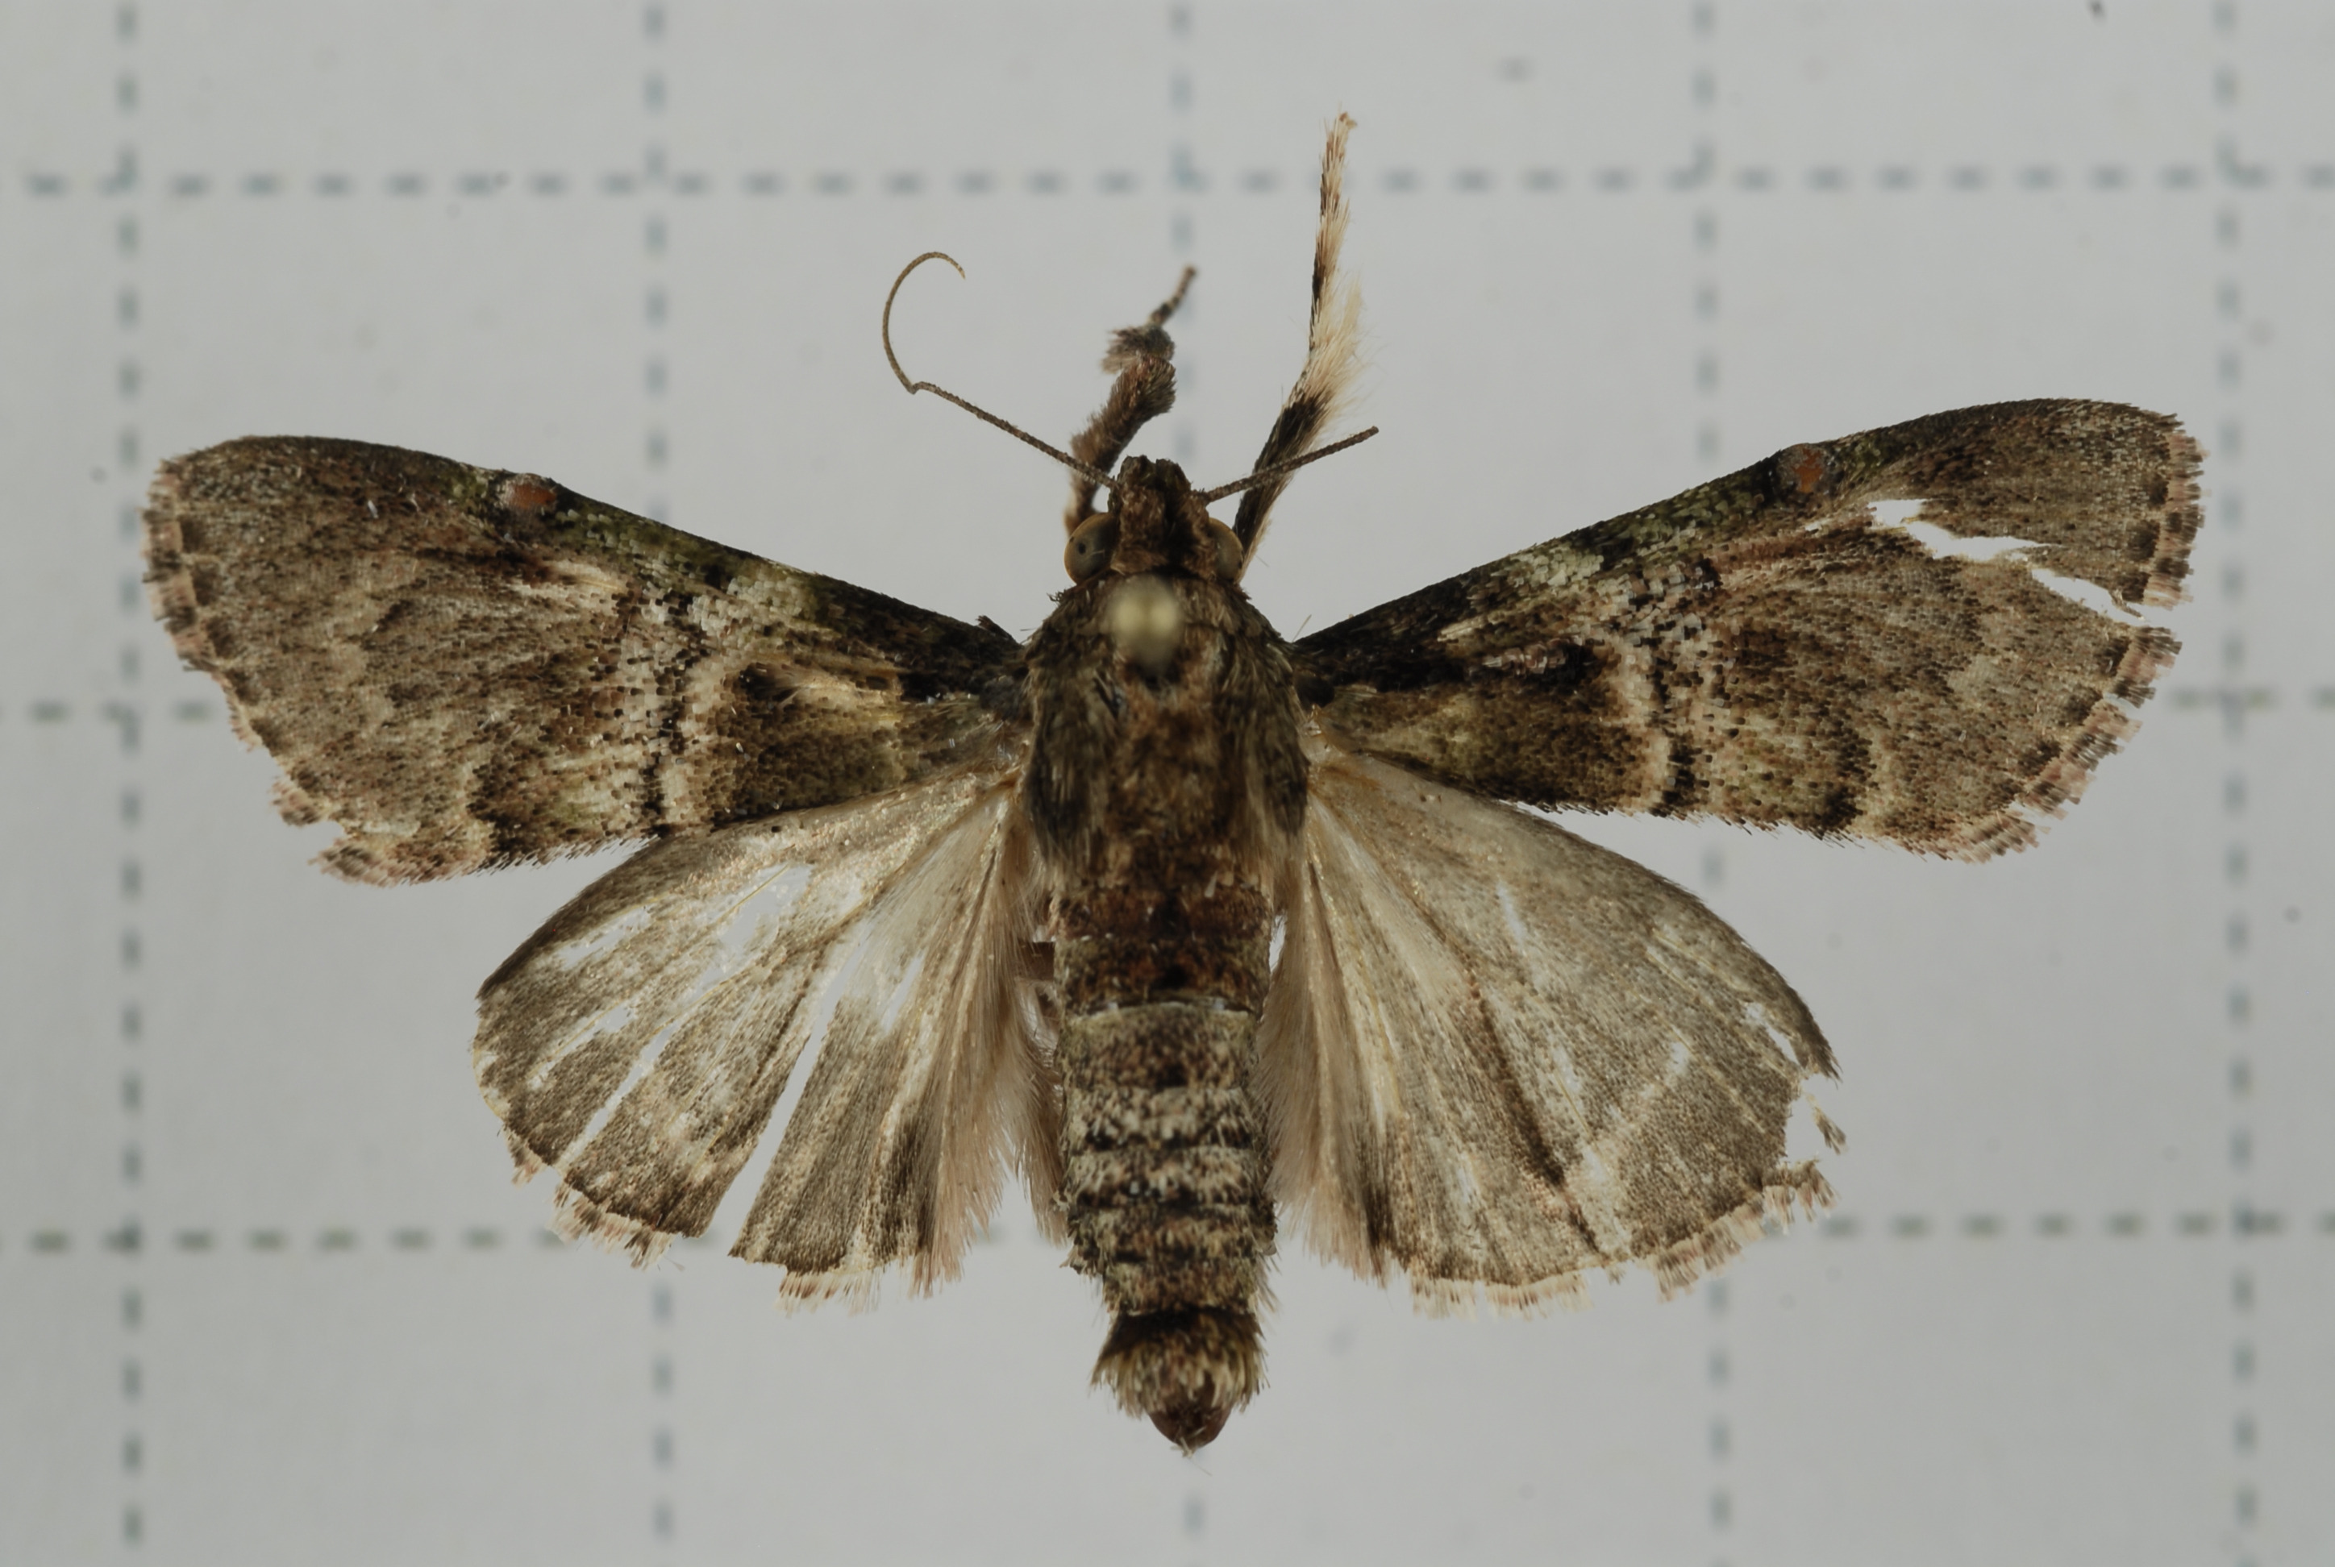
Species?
Locastra muscosalis
